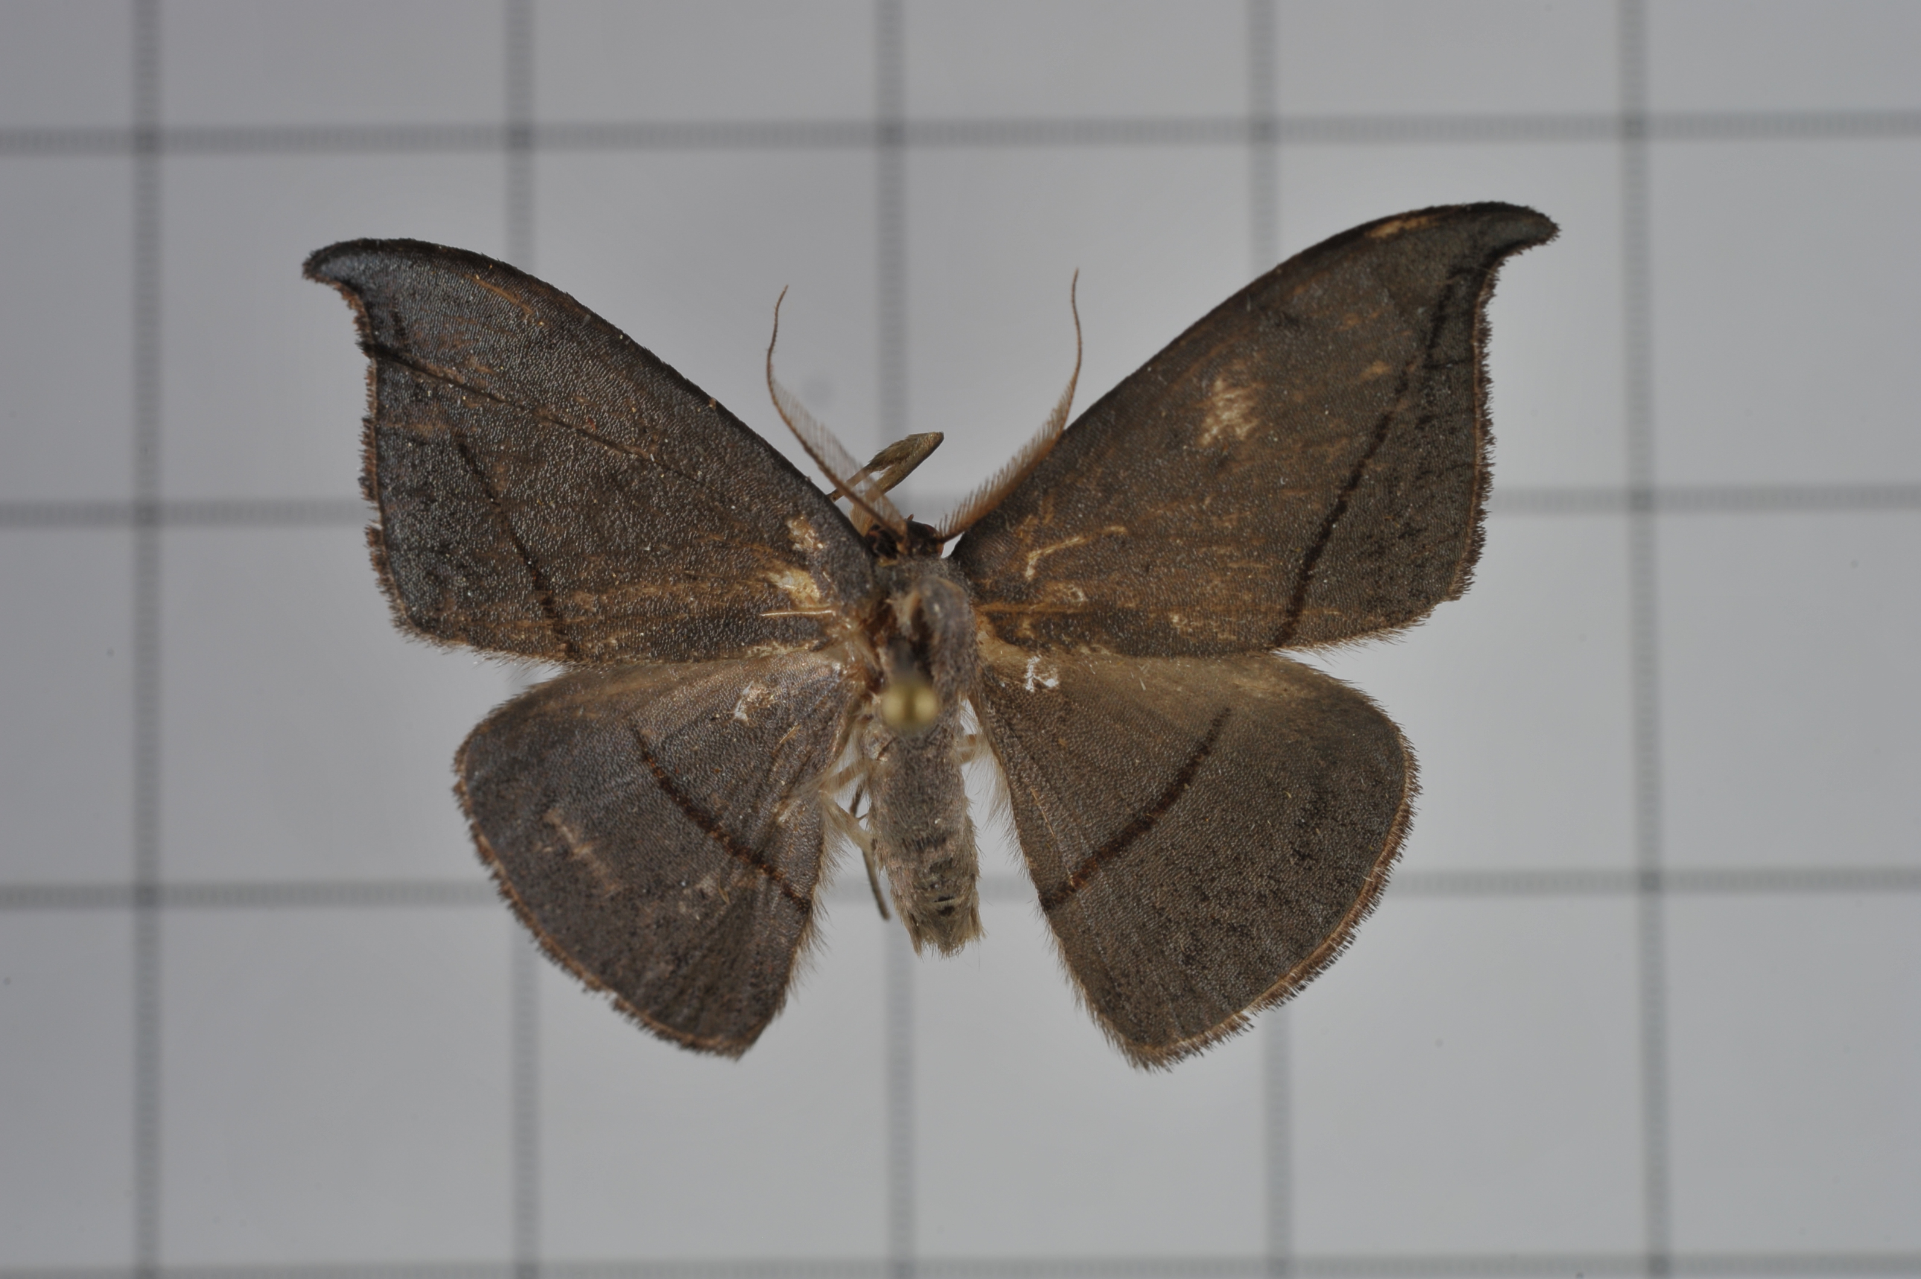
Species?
Albara reversaria opalescens
